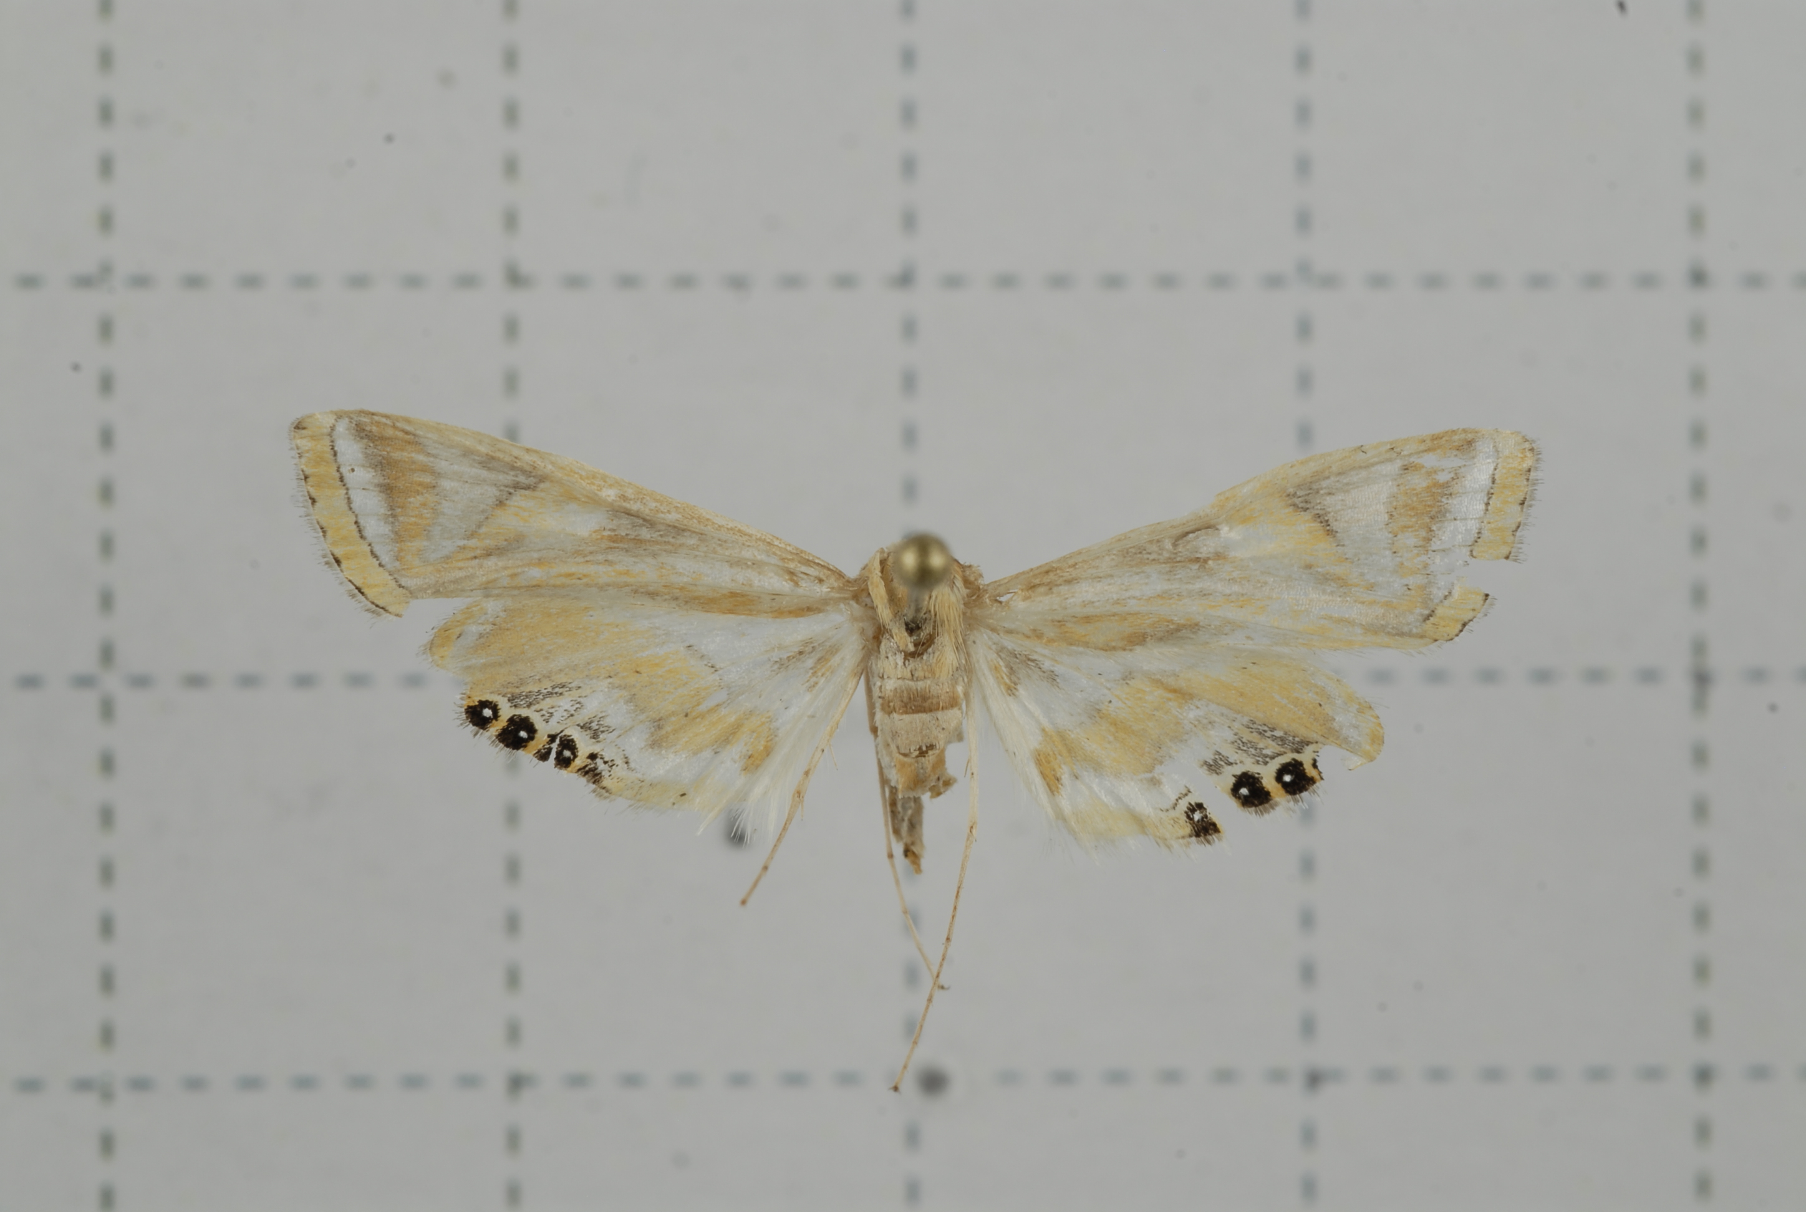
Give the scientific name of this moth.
Eoophyla conjunctalis
